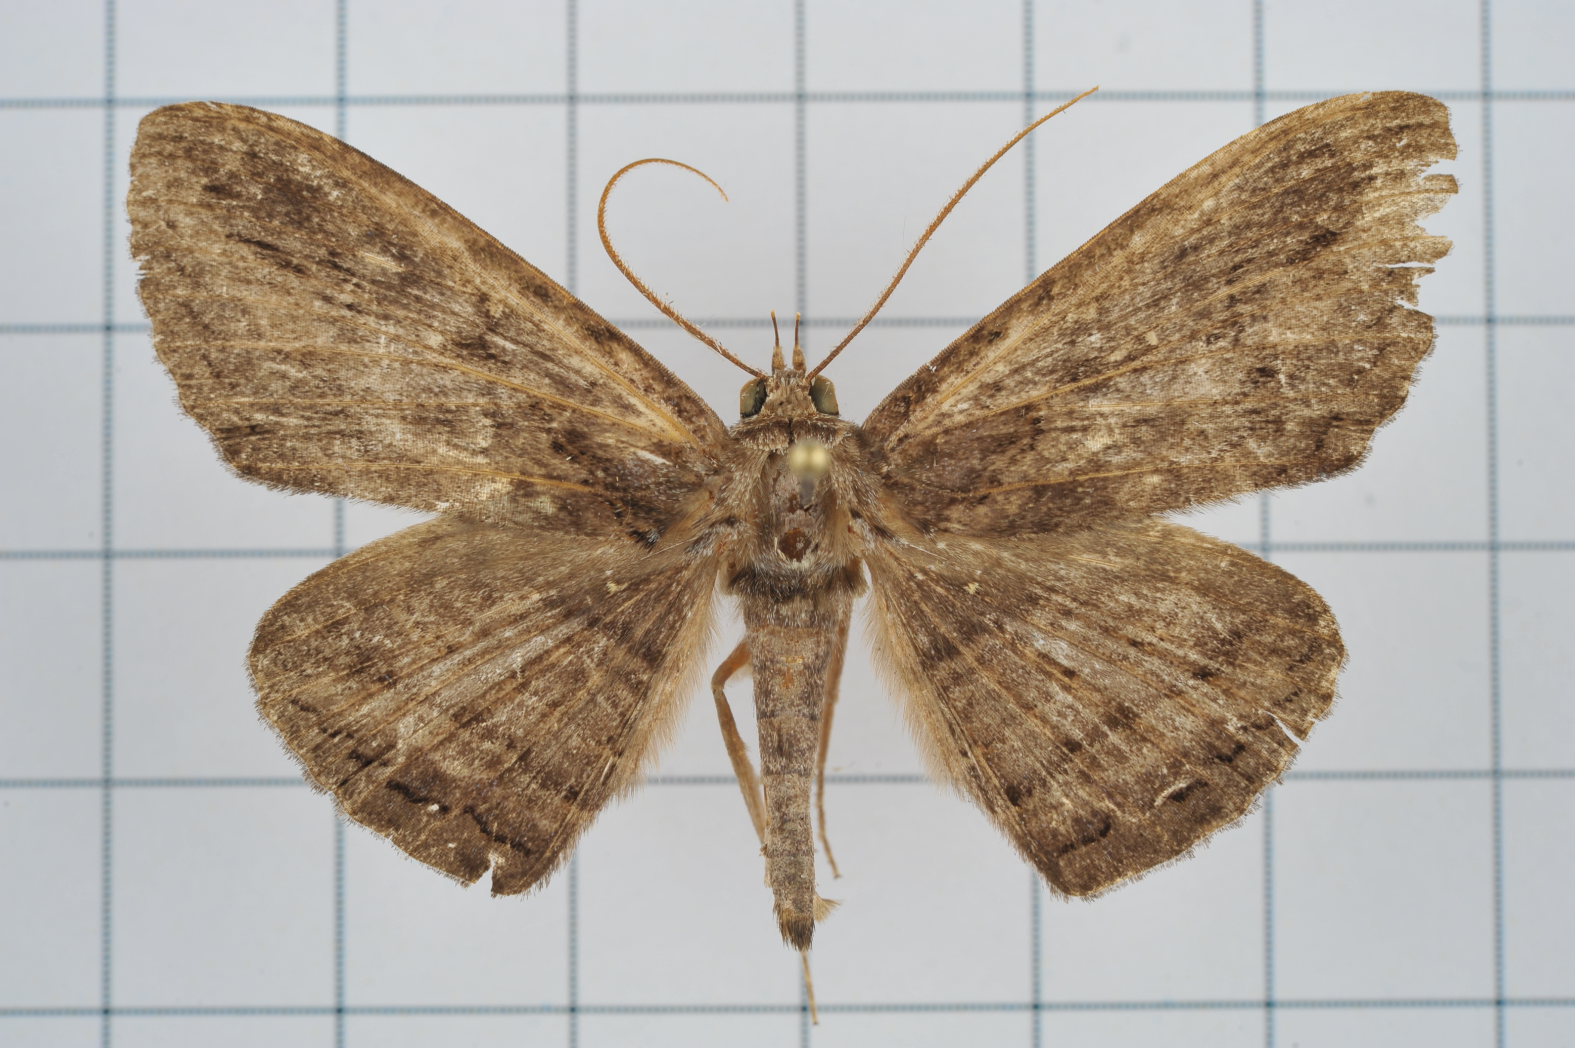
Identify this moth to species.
Anisoneura salebrosa
